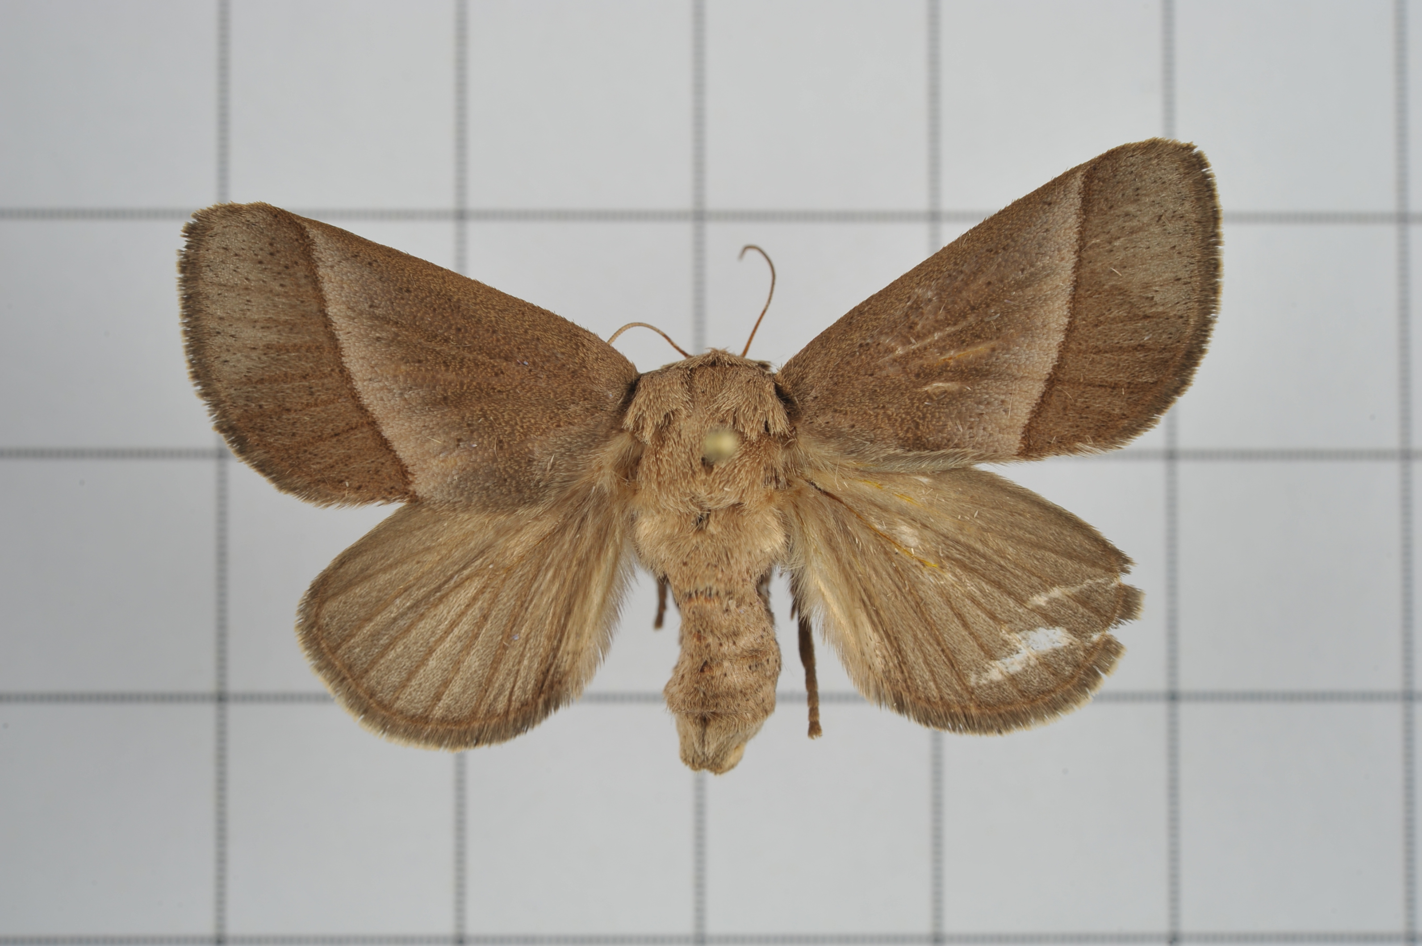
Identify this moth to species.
Thosea sinensis
